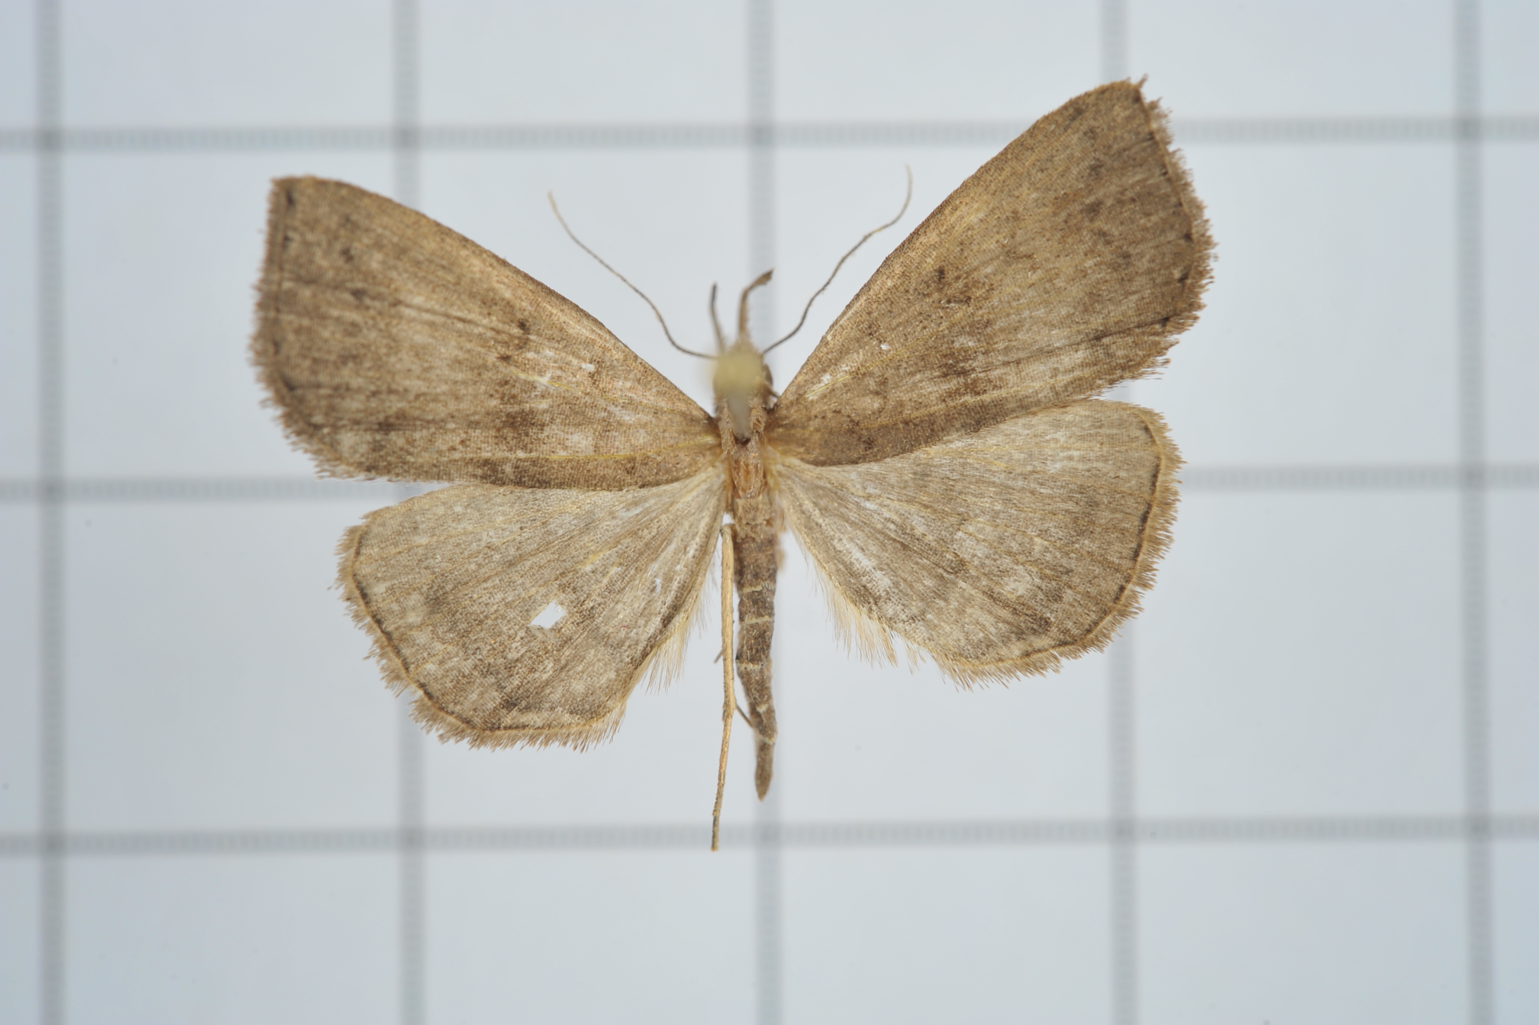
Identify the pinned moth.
Herminia terminalis
